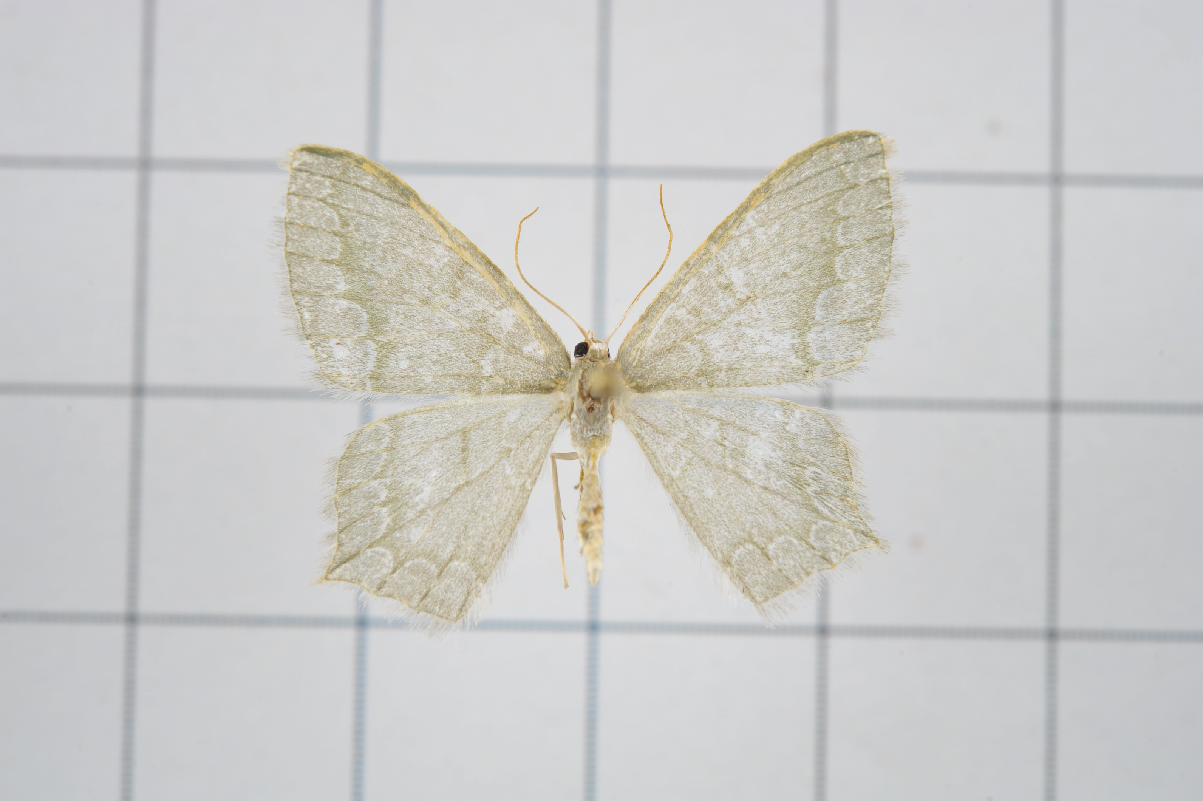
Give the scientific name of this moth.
Jodis rantaizanensis
